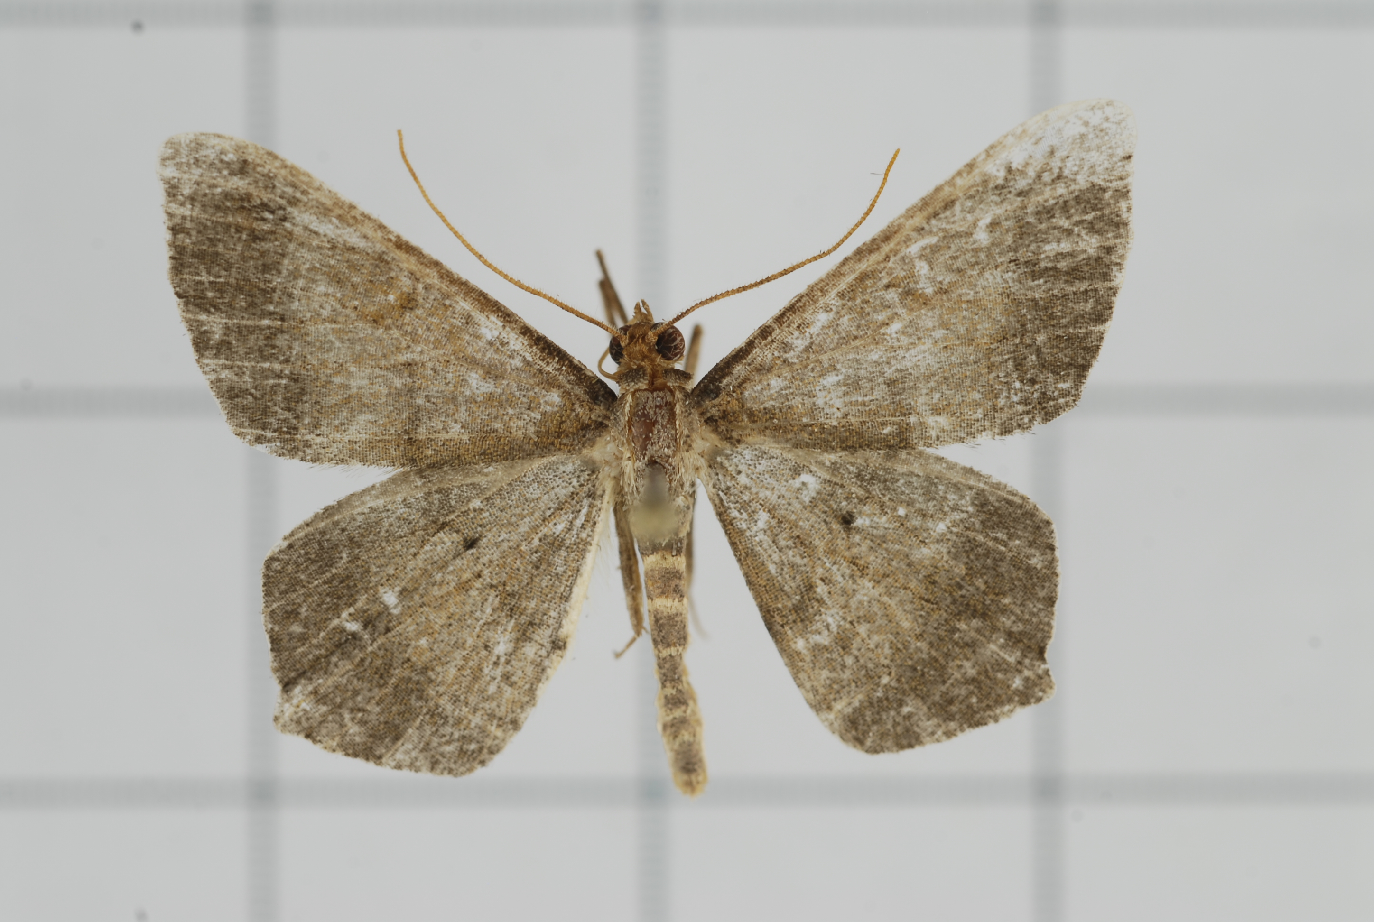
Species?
Macaria abydata
